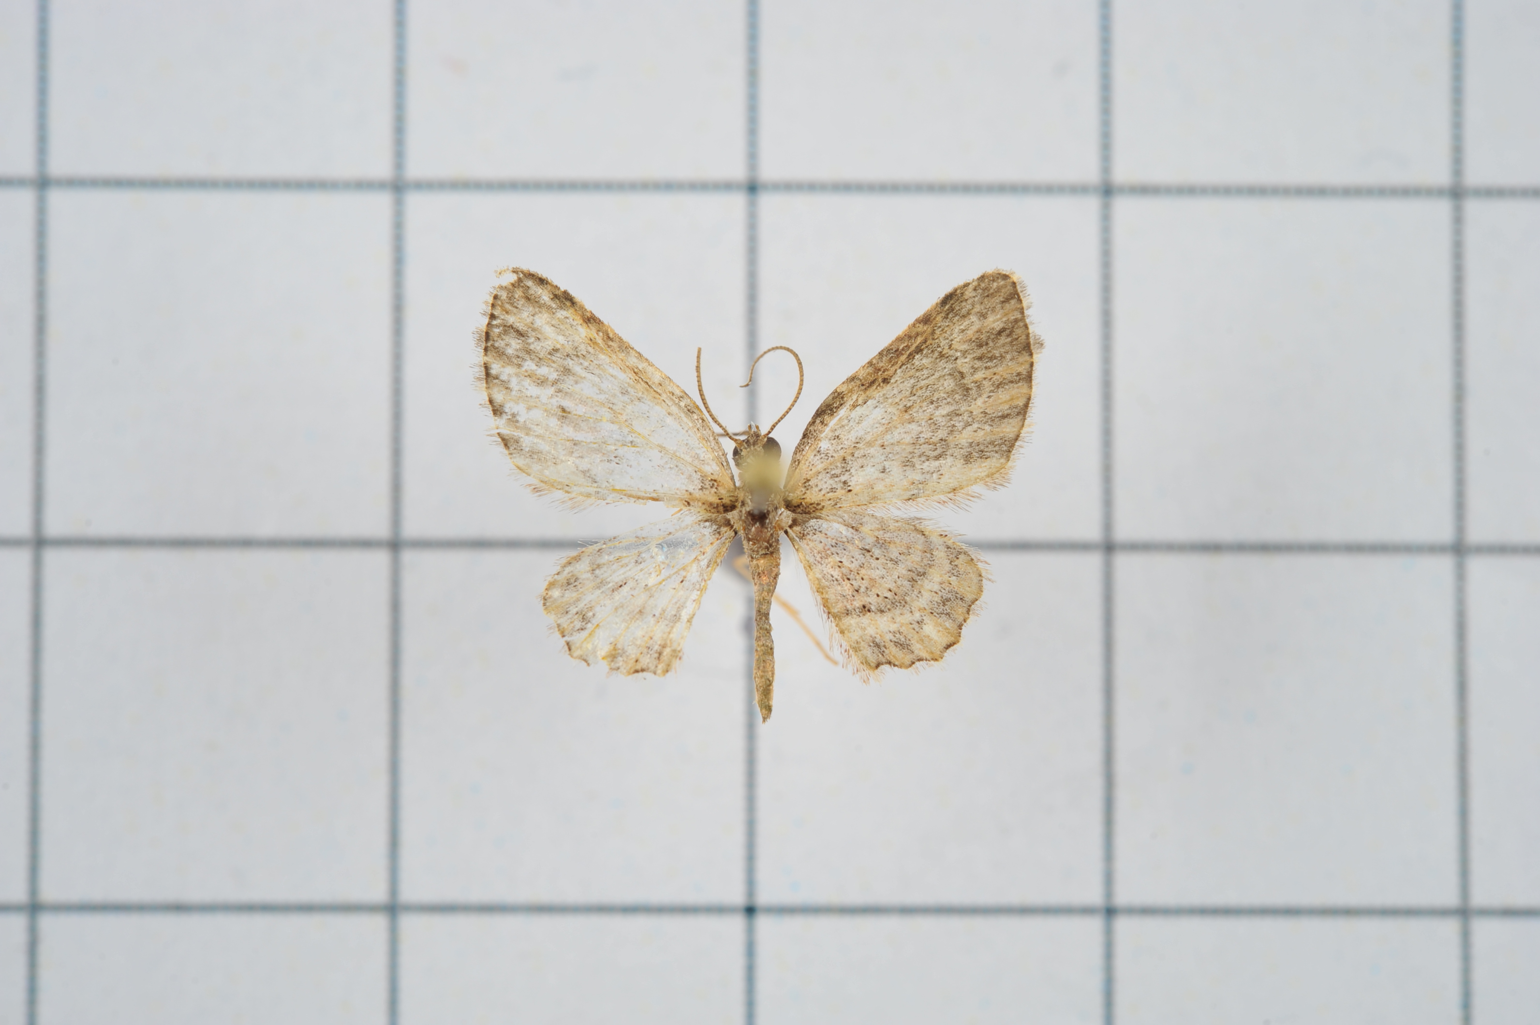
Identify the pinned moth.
Axinoptera taiwana
